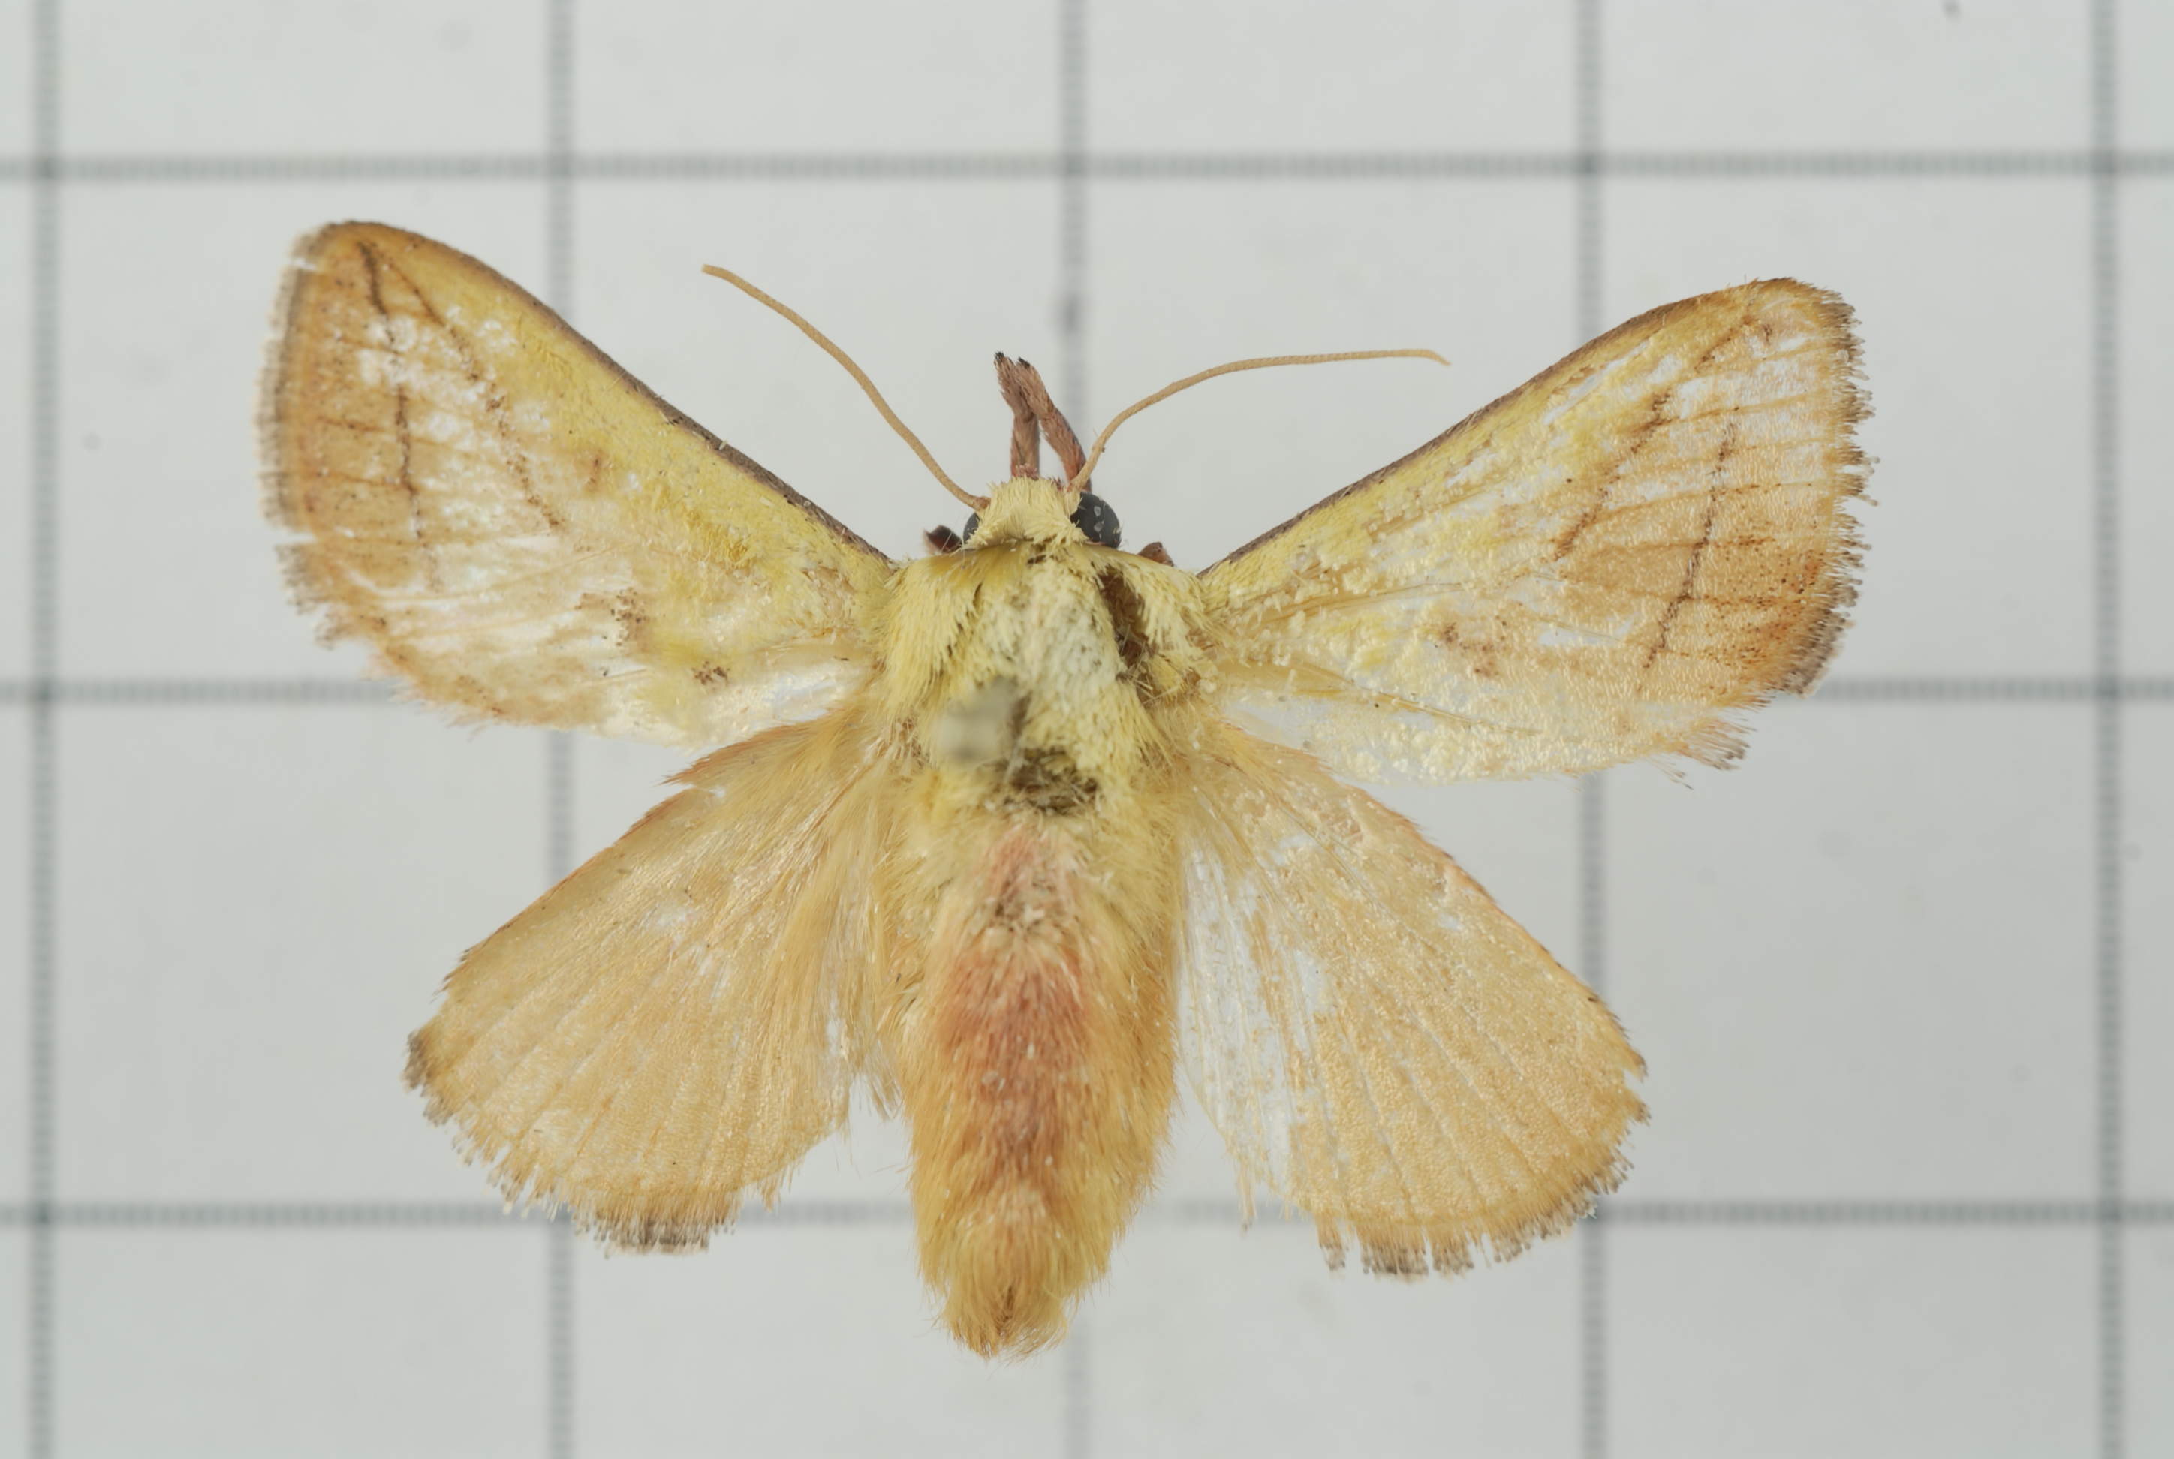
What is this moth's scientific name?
Monema rubriceps
